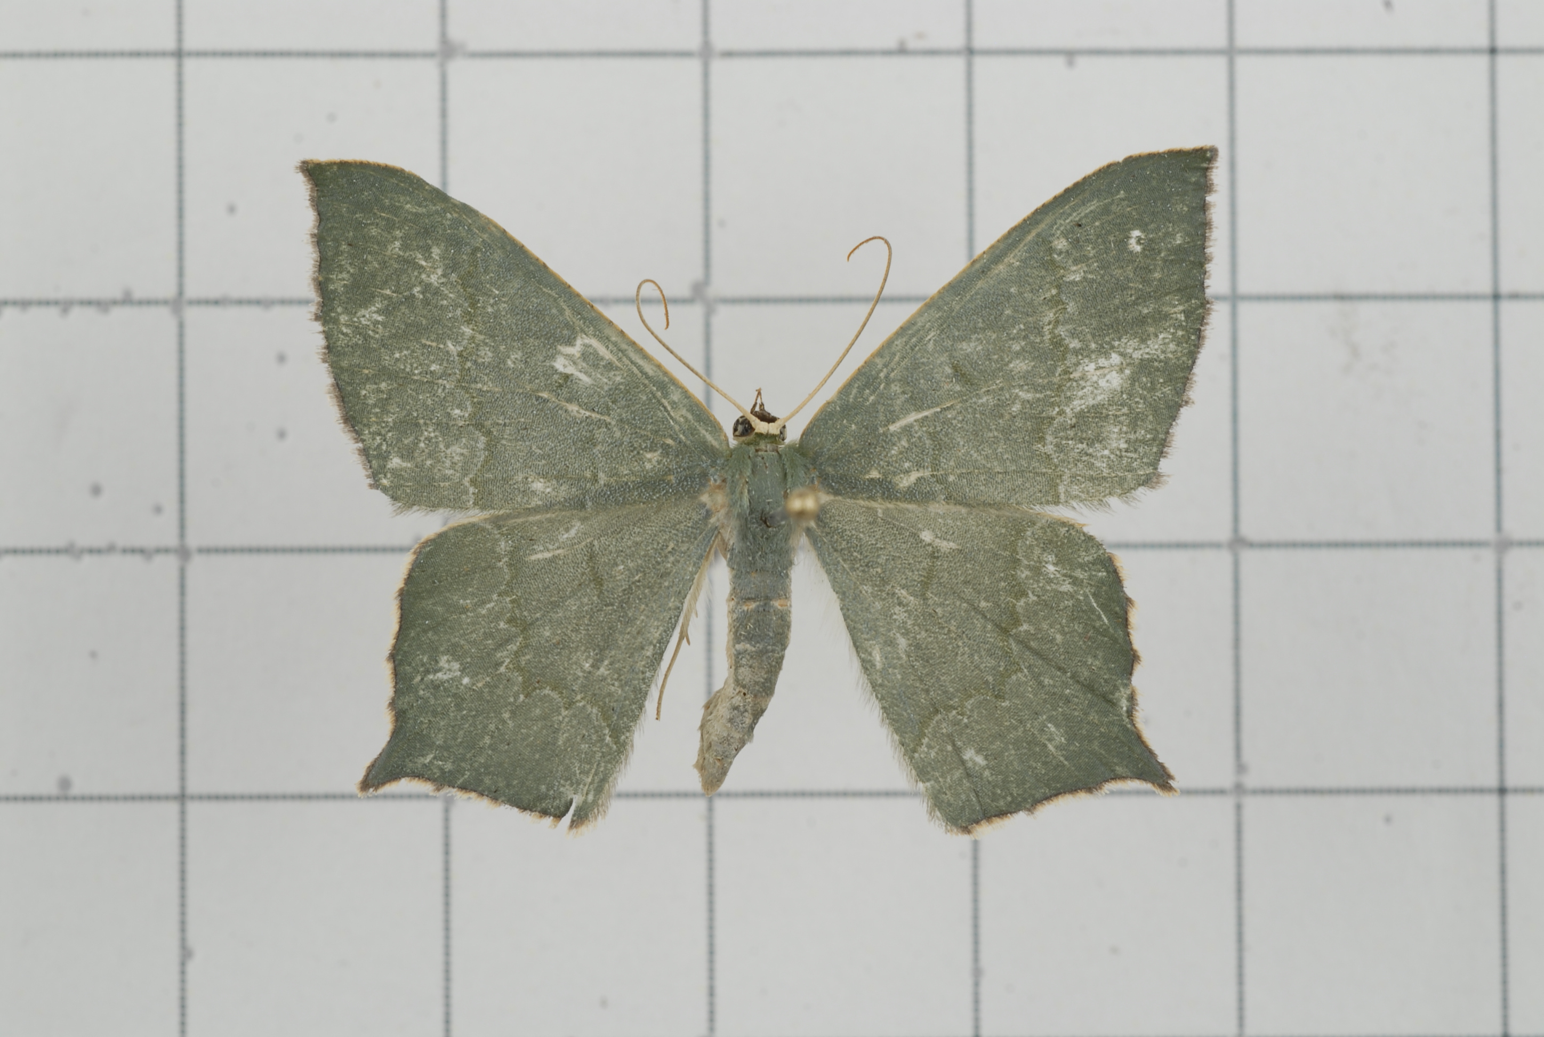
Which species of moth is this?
Maxates quadripunctata
